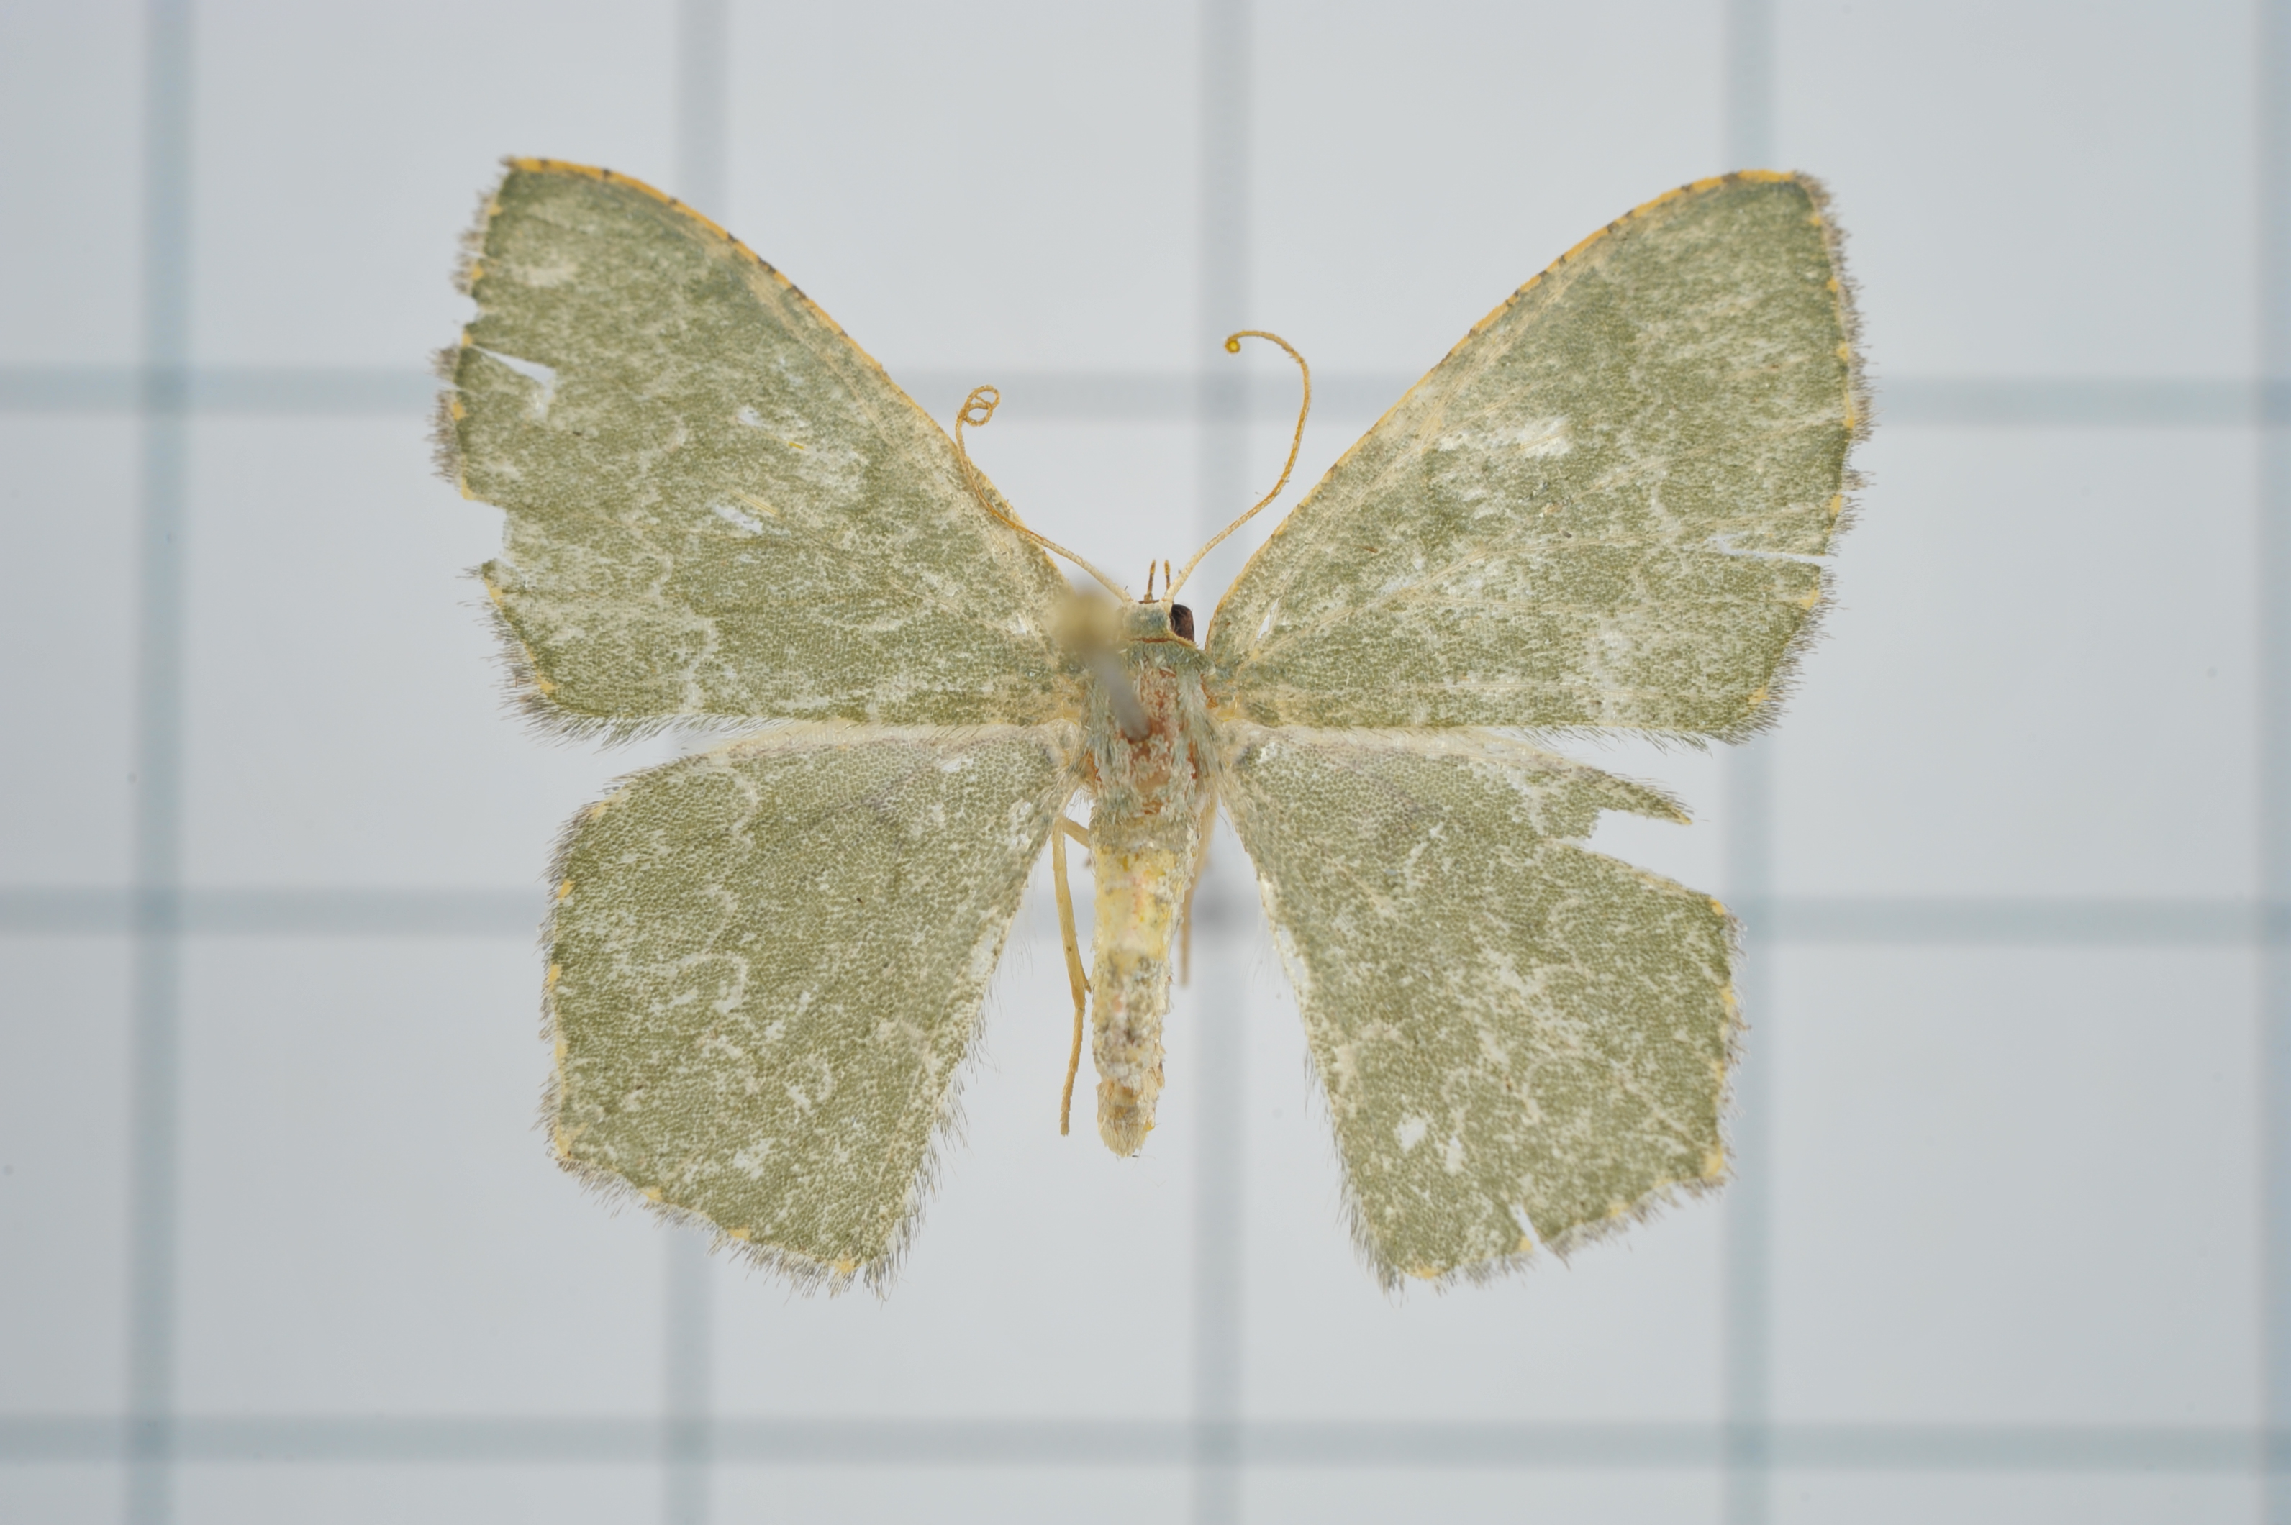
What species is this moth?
Maxates lactipuncta
